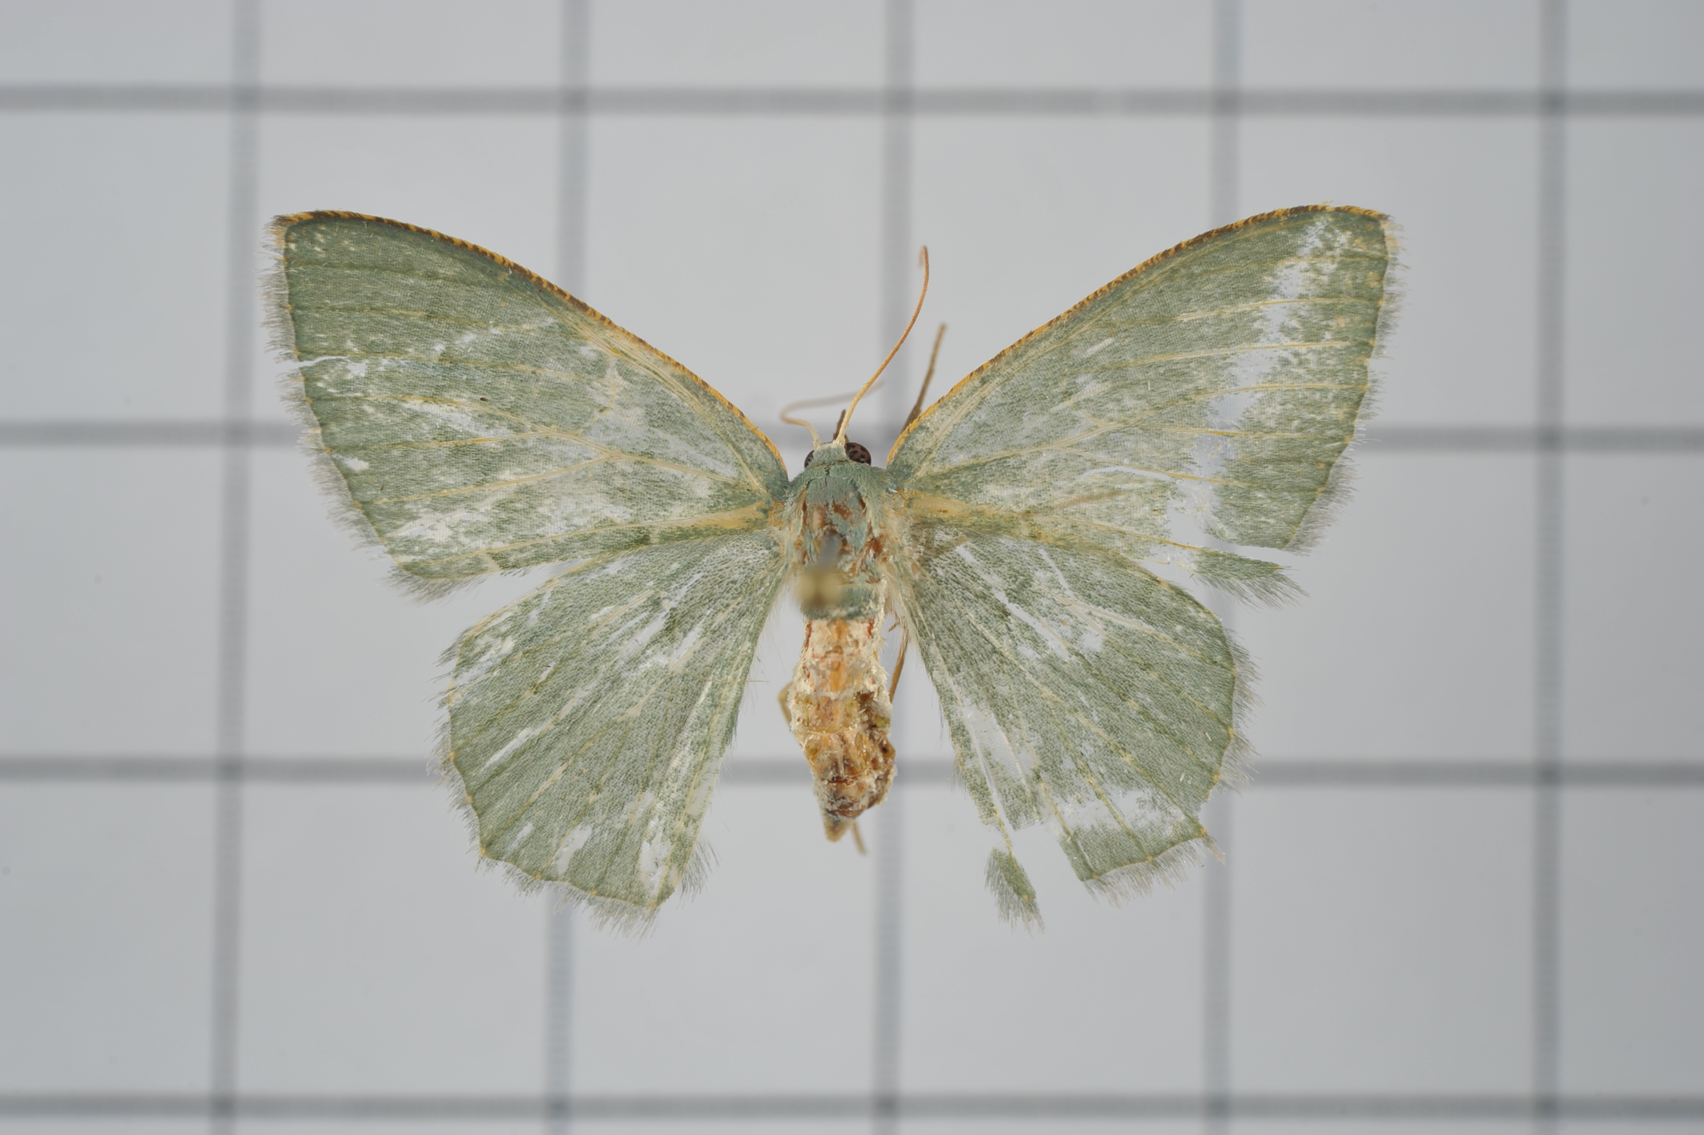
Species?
Chlorissa arcana
